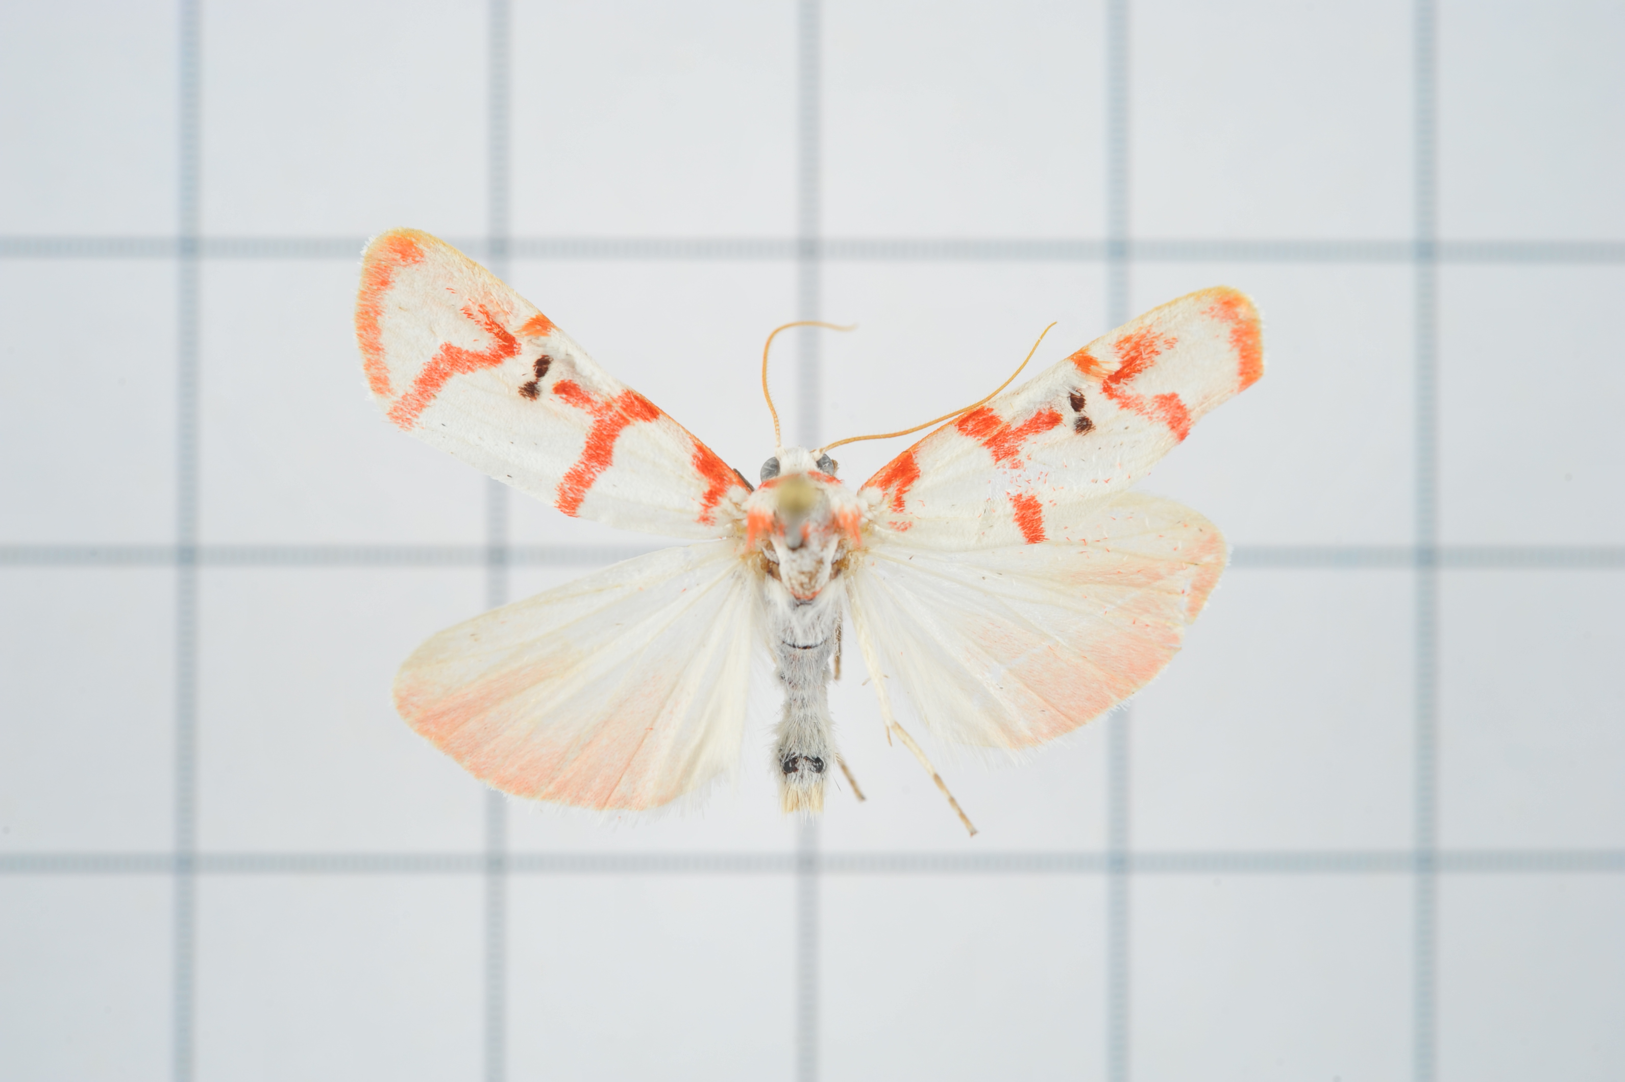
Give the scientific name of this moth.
Cyana hamata hamata
